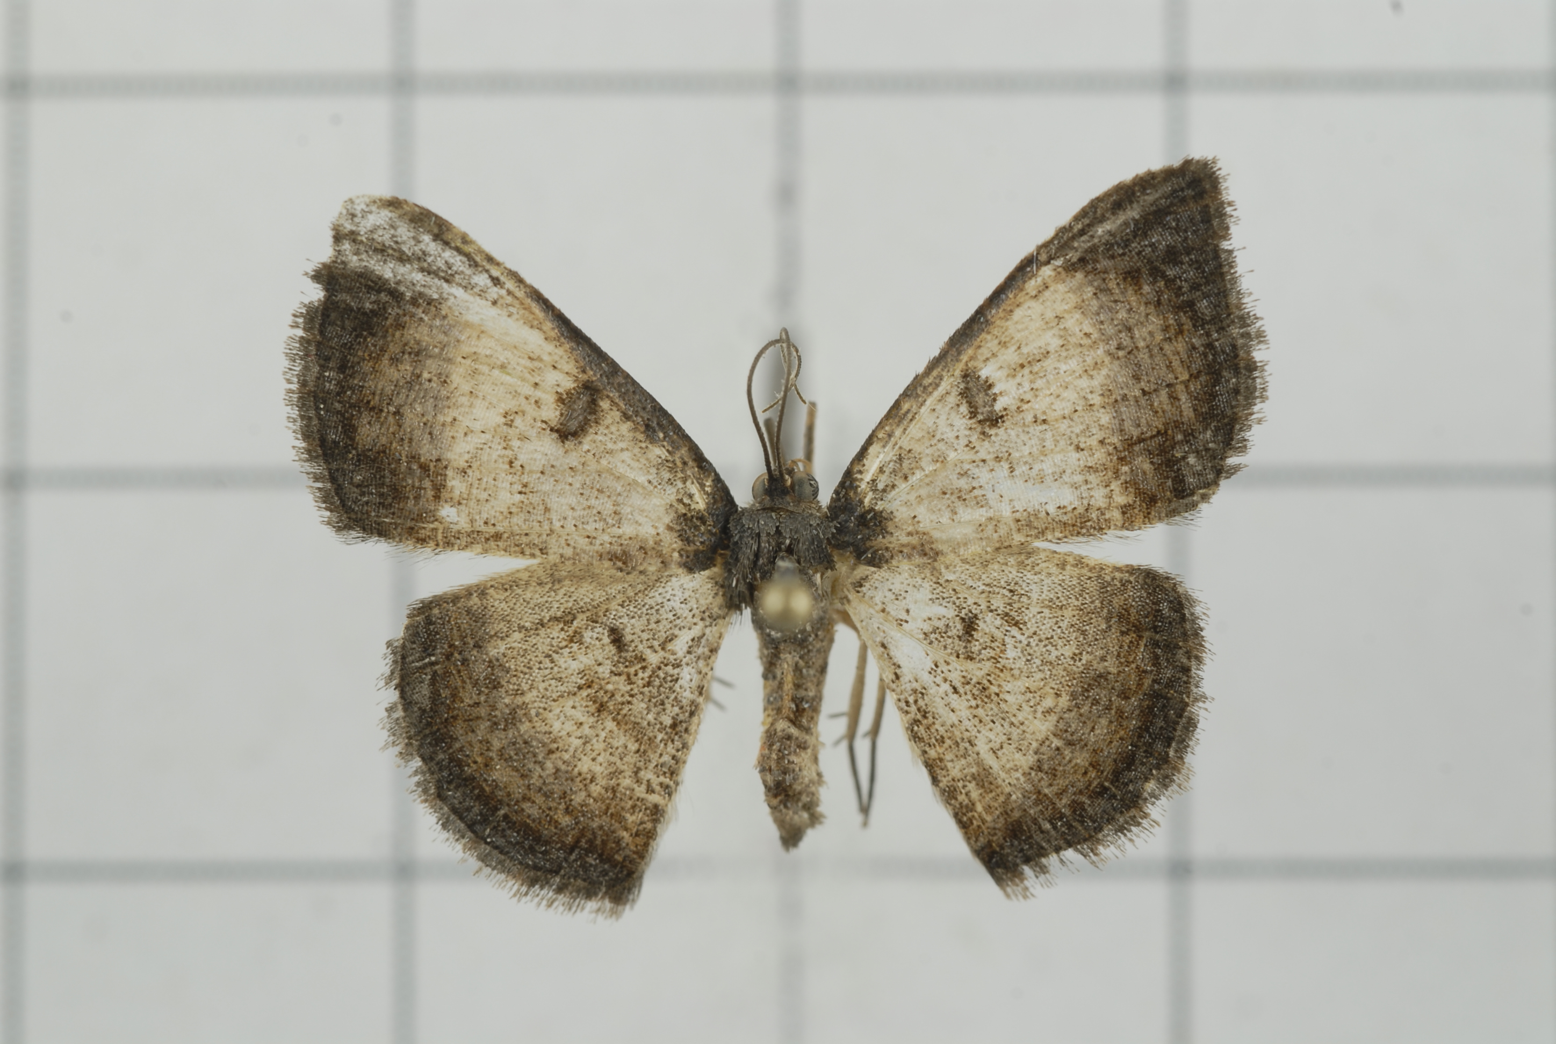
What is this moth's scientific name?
Hydatocapnia gemina
